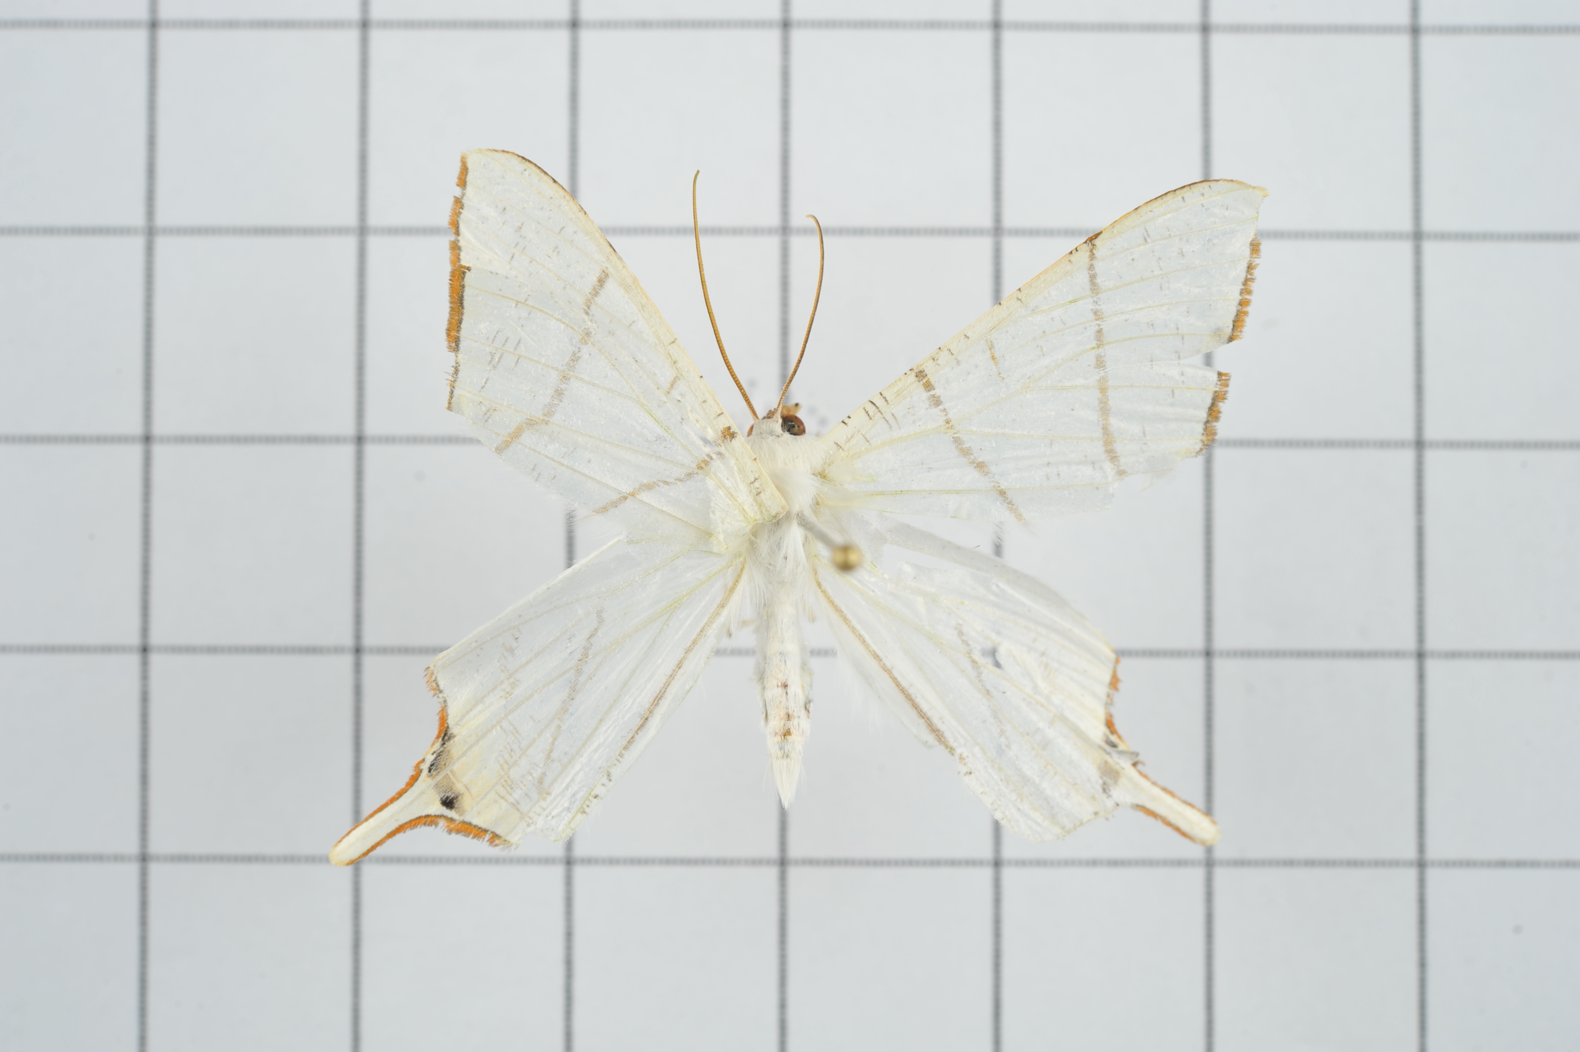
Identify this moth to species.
Ourapteryx clara formosana
